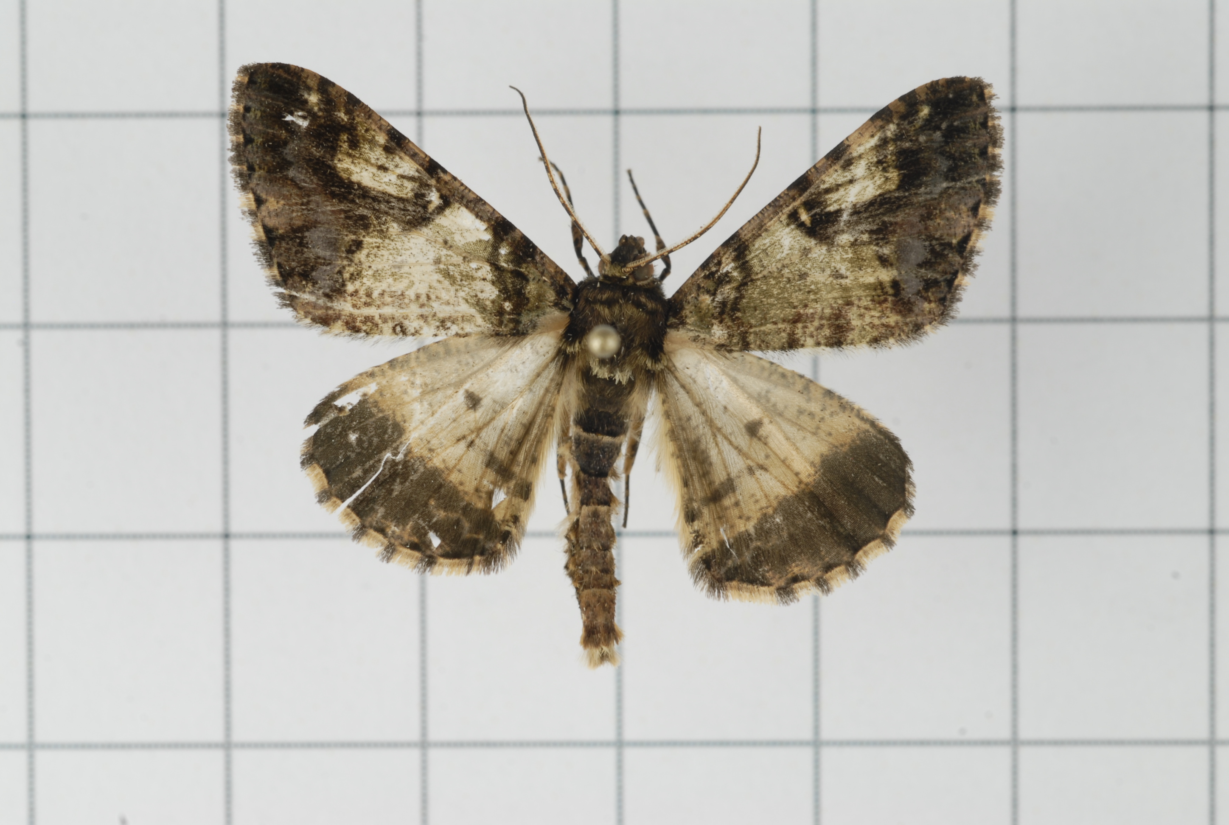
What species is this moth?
Gasterocome pannosaria orta
